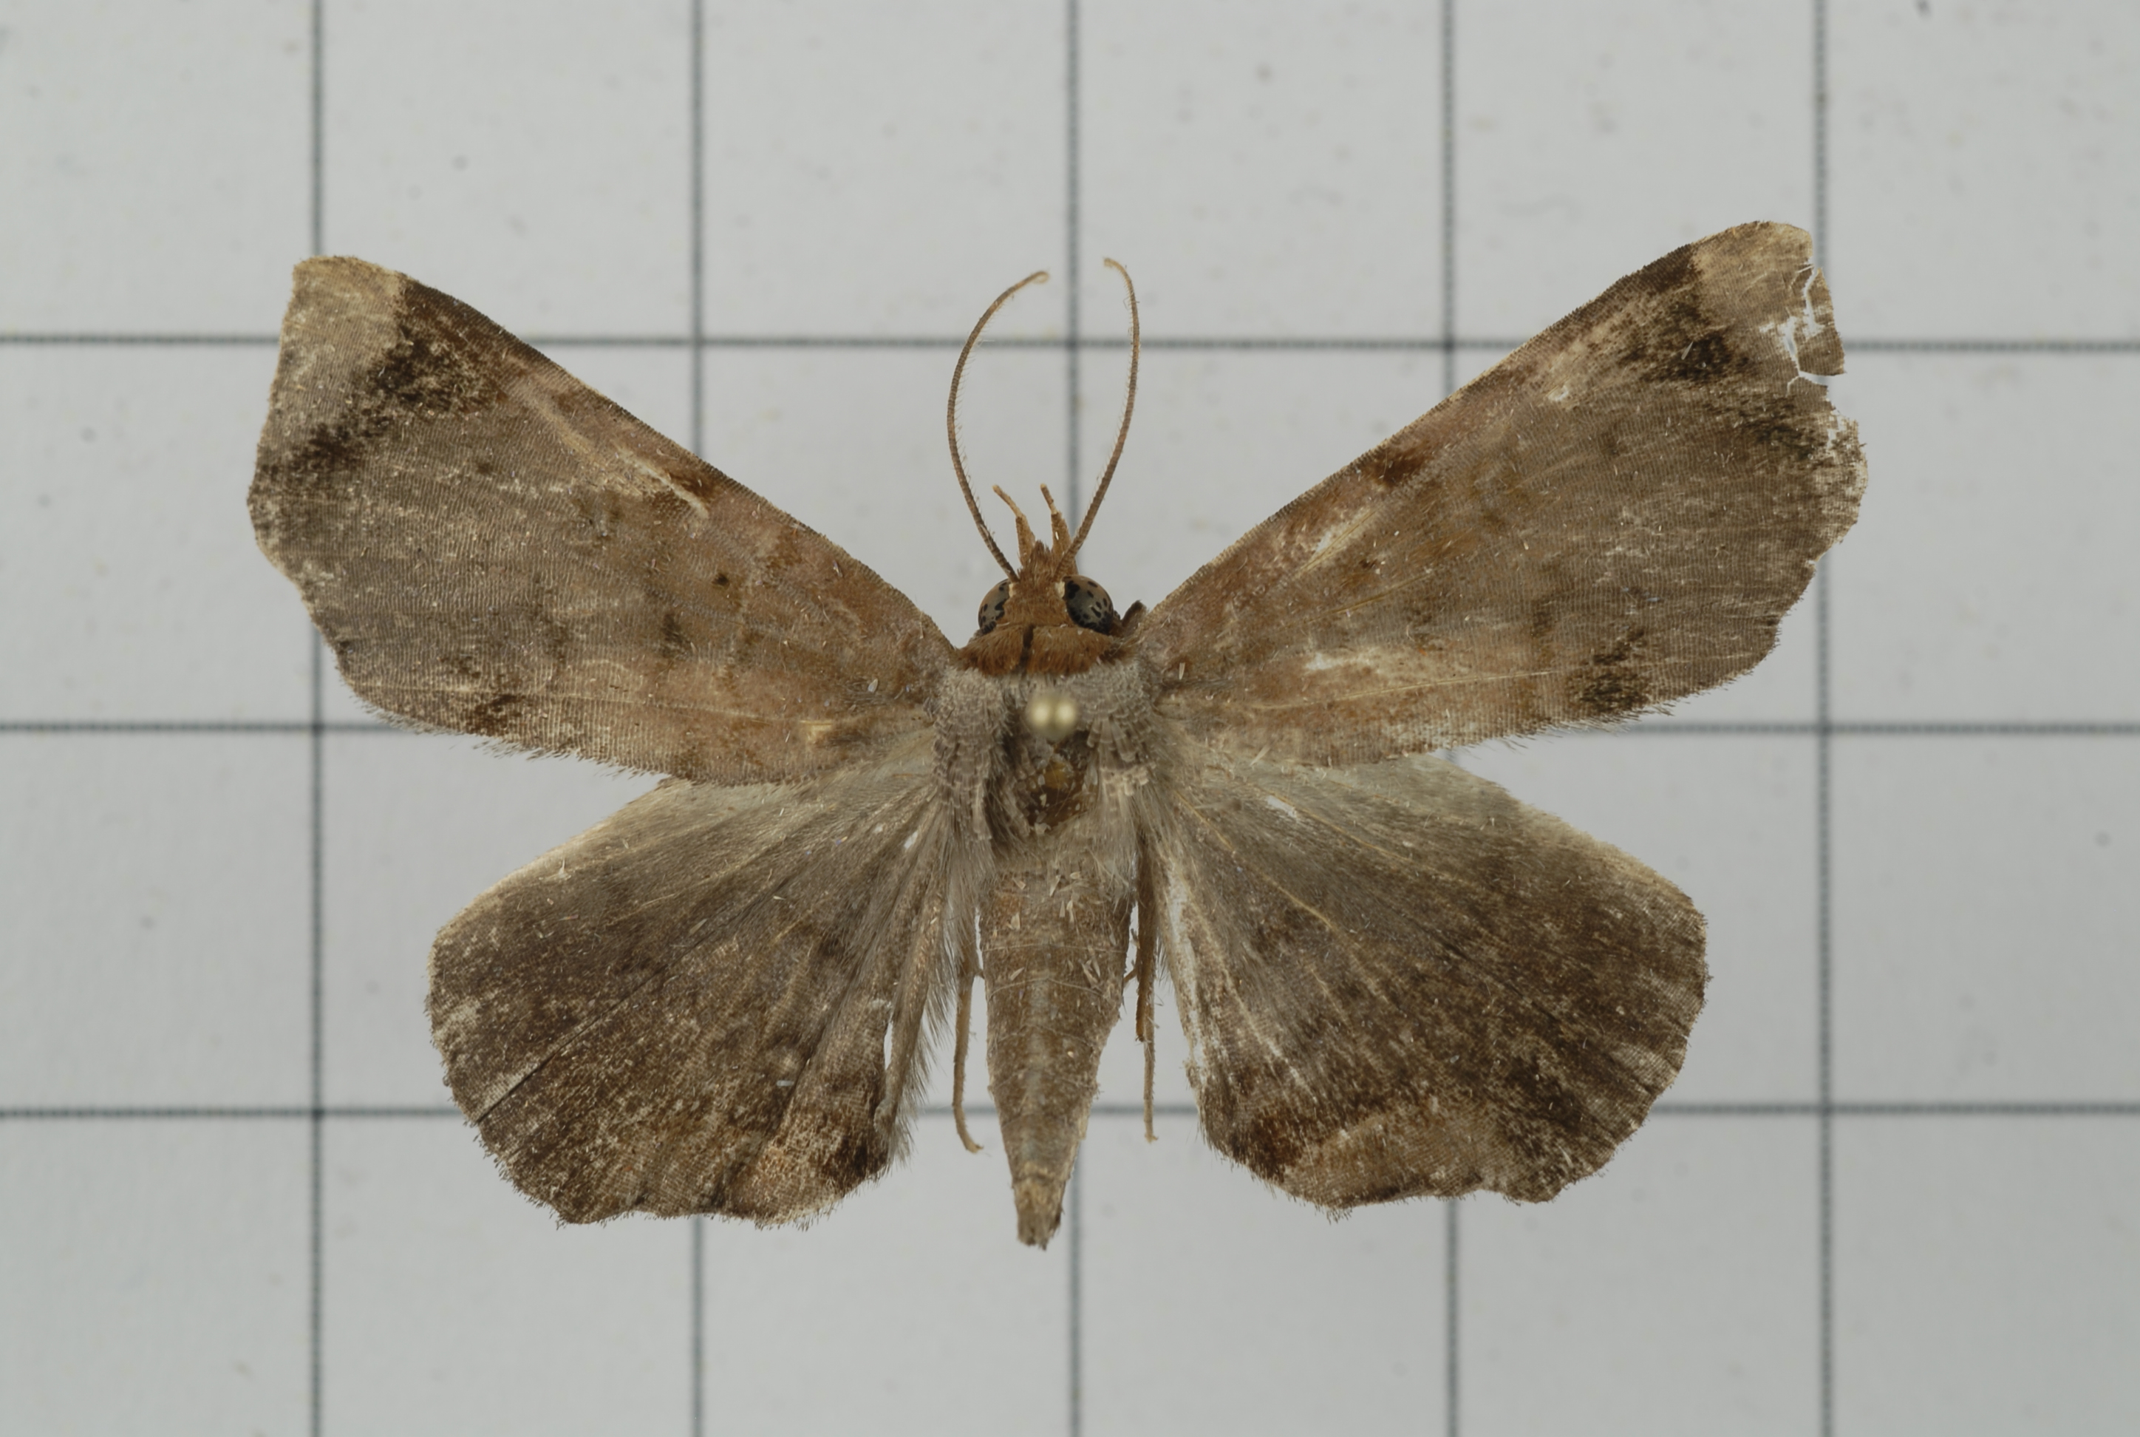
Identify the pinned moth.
Mecodina albodentata
